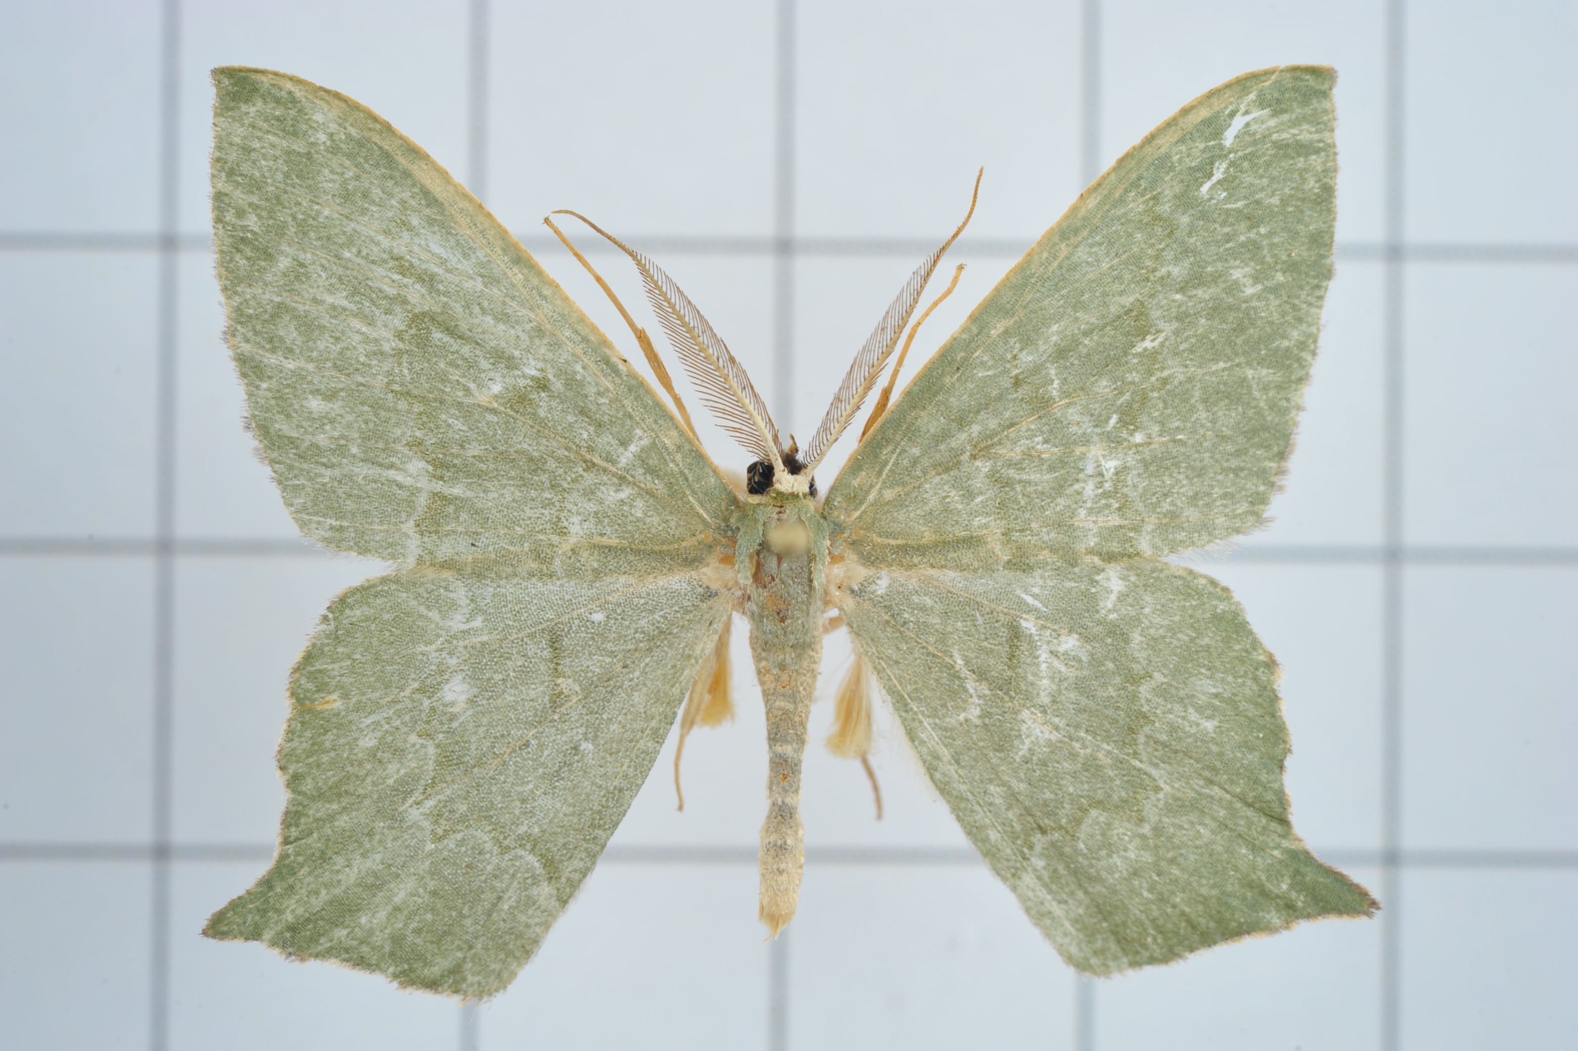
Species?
Maxates versicauda versicauda
